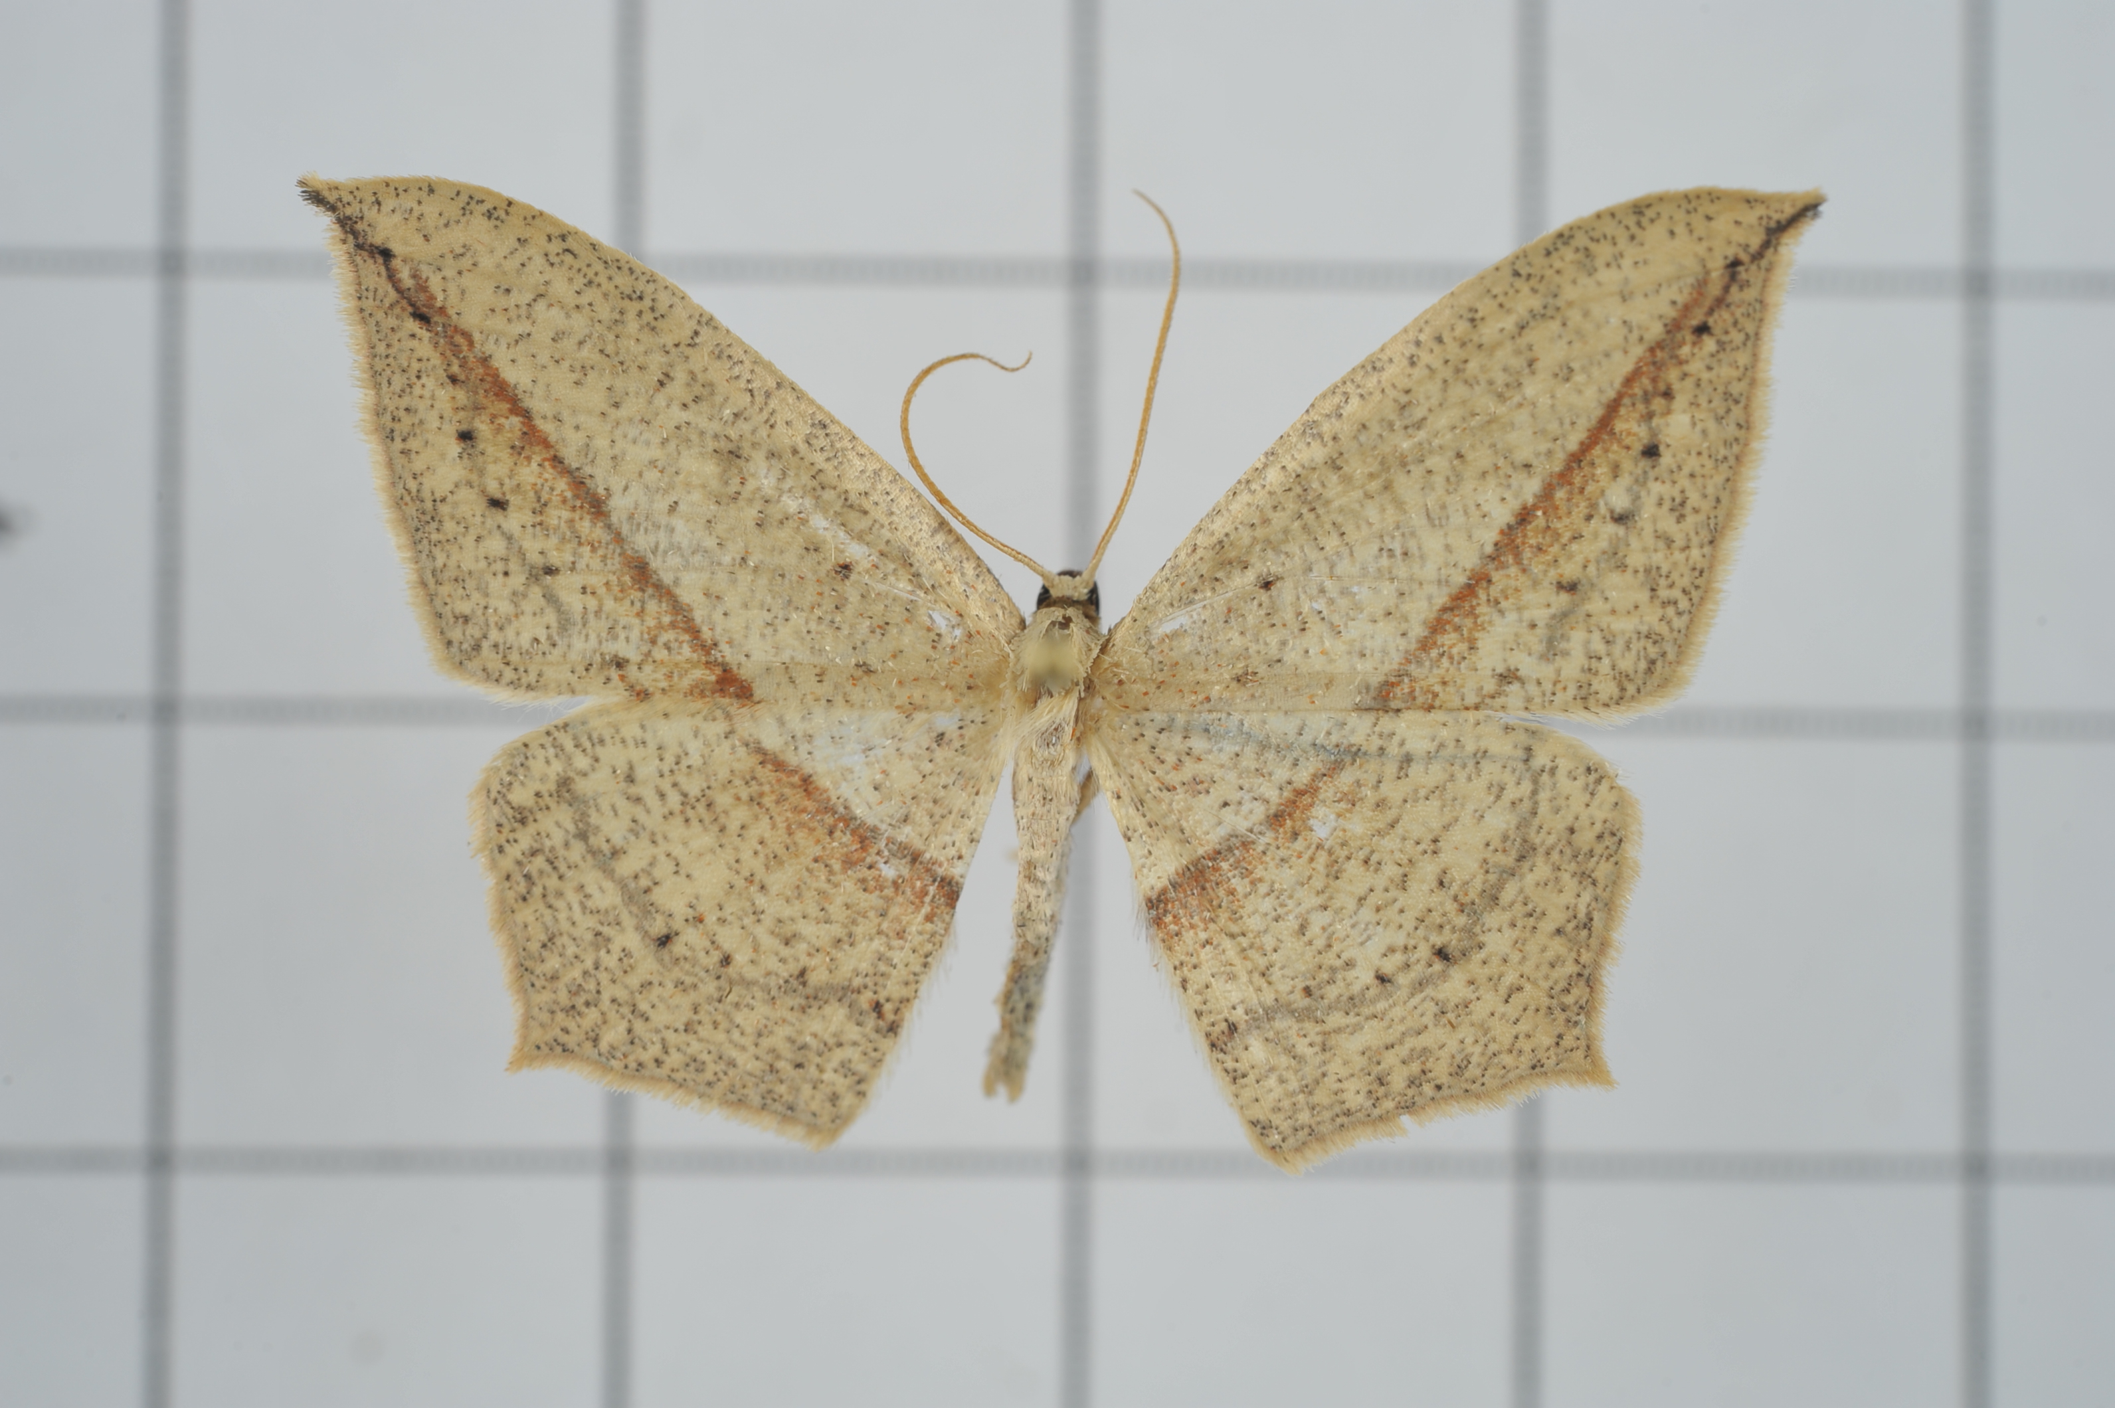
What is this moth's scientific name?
Timandra stueningi
